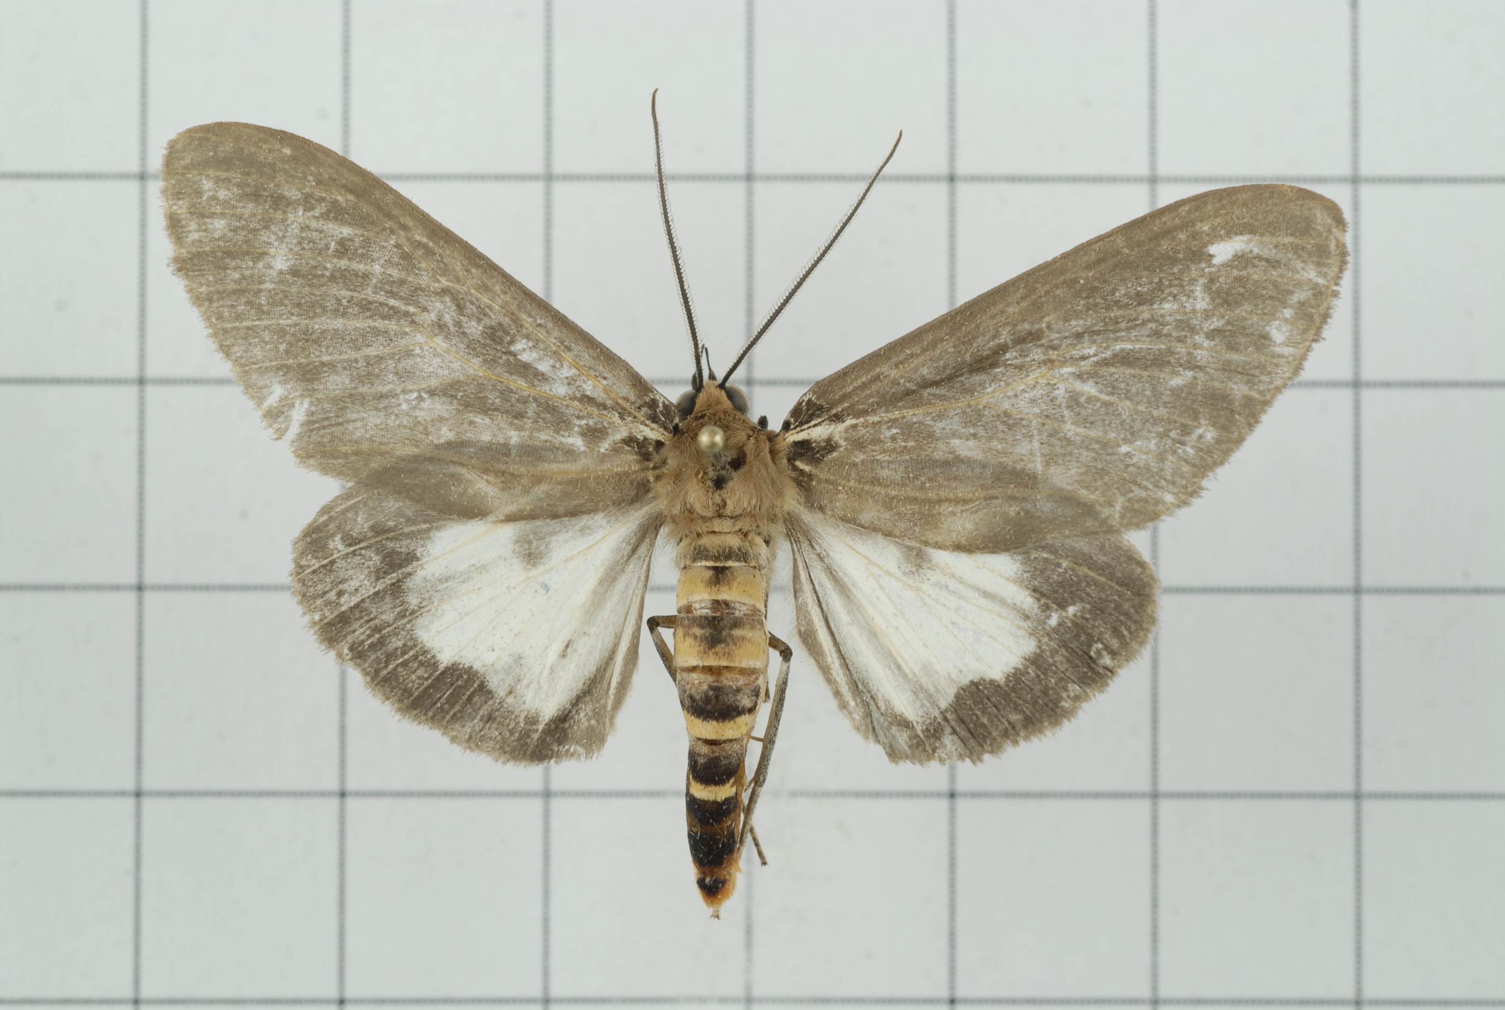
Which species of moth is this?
Asota heliconia zebrina
